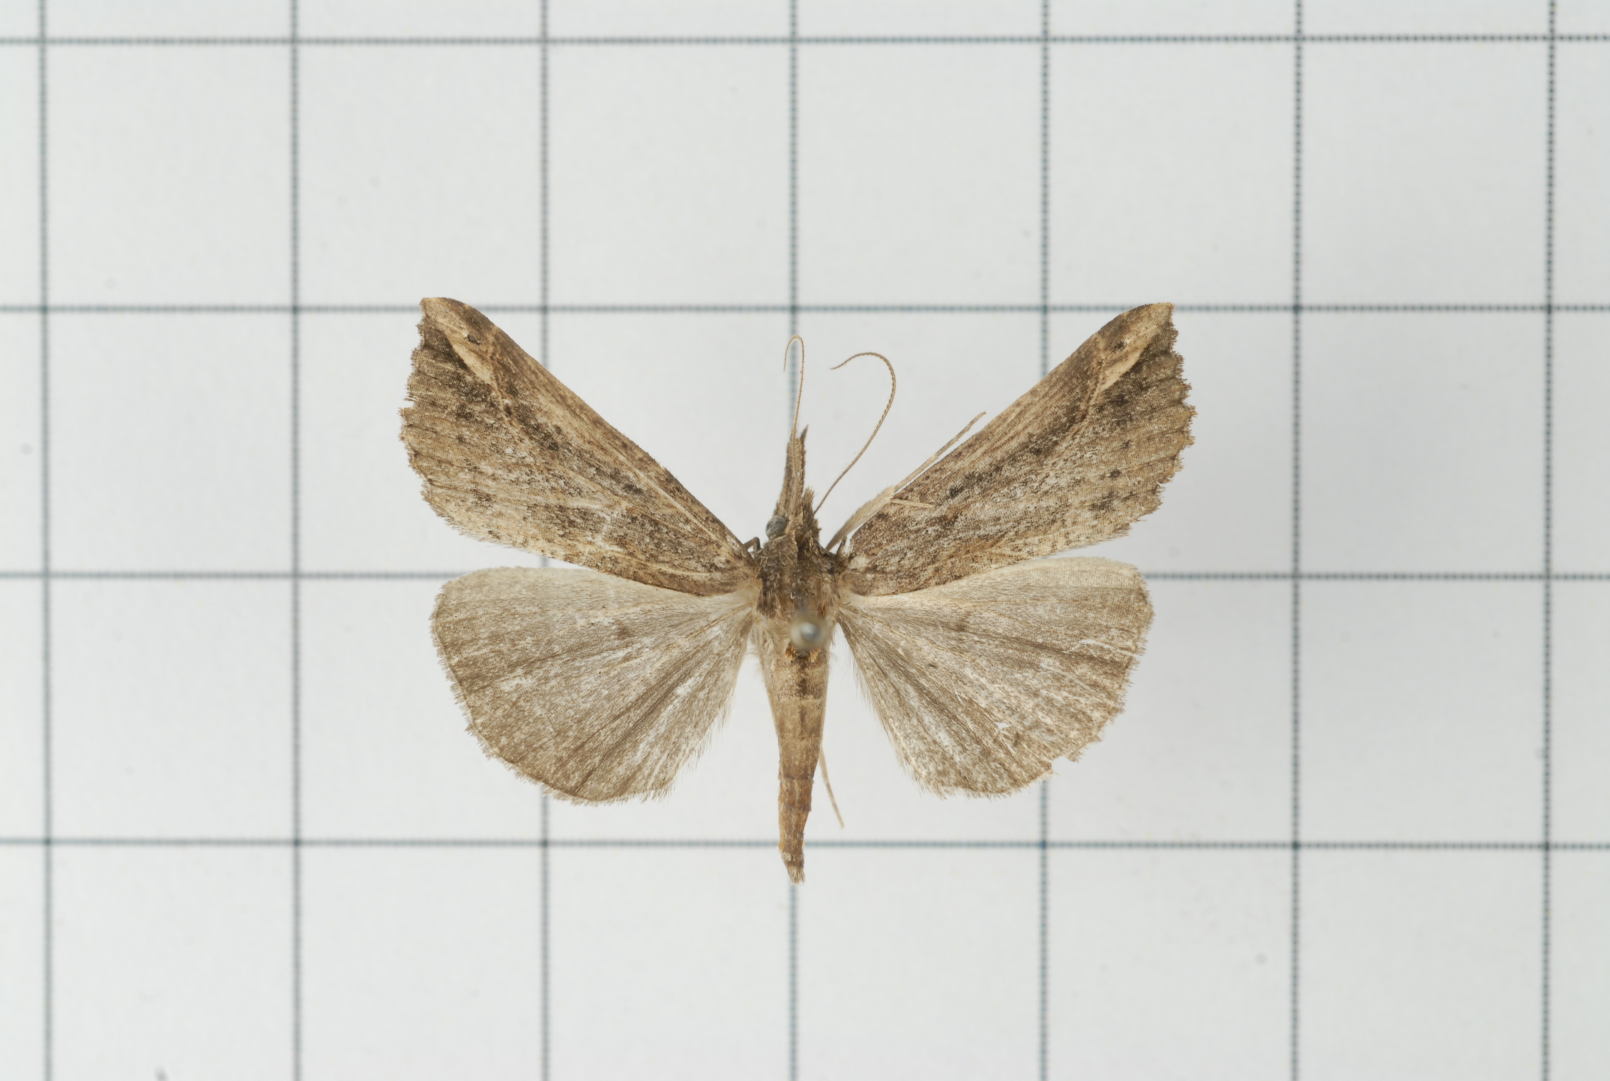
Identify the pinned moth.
Hypena lignealis
